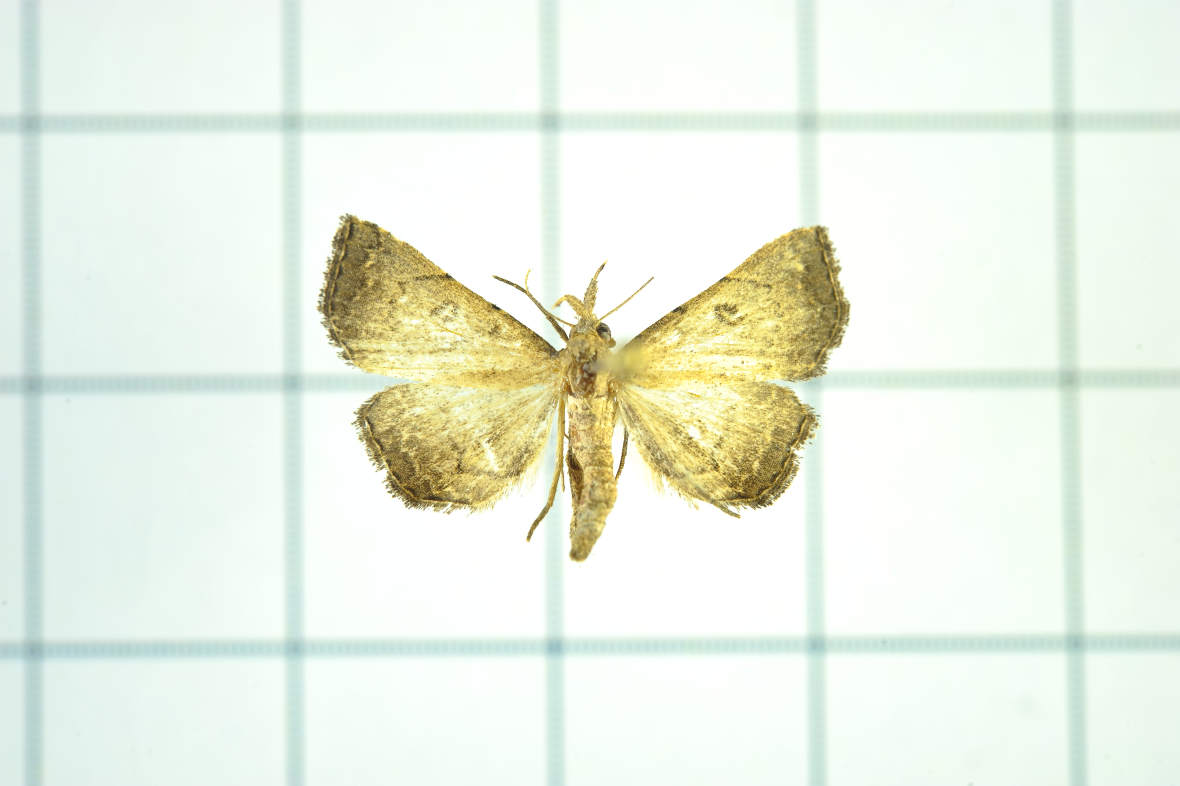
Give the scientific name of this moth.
Progonia oileusalis
